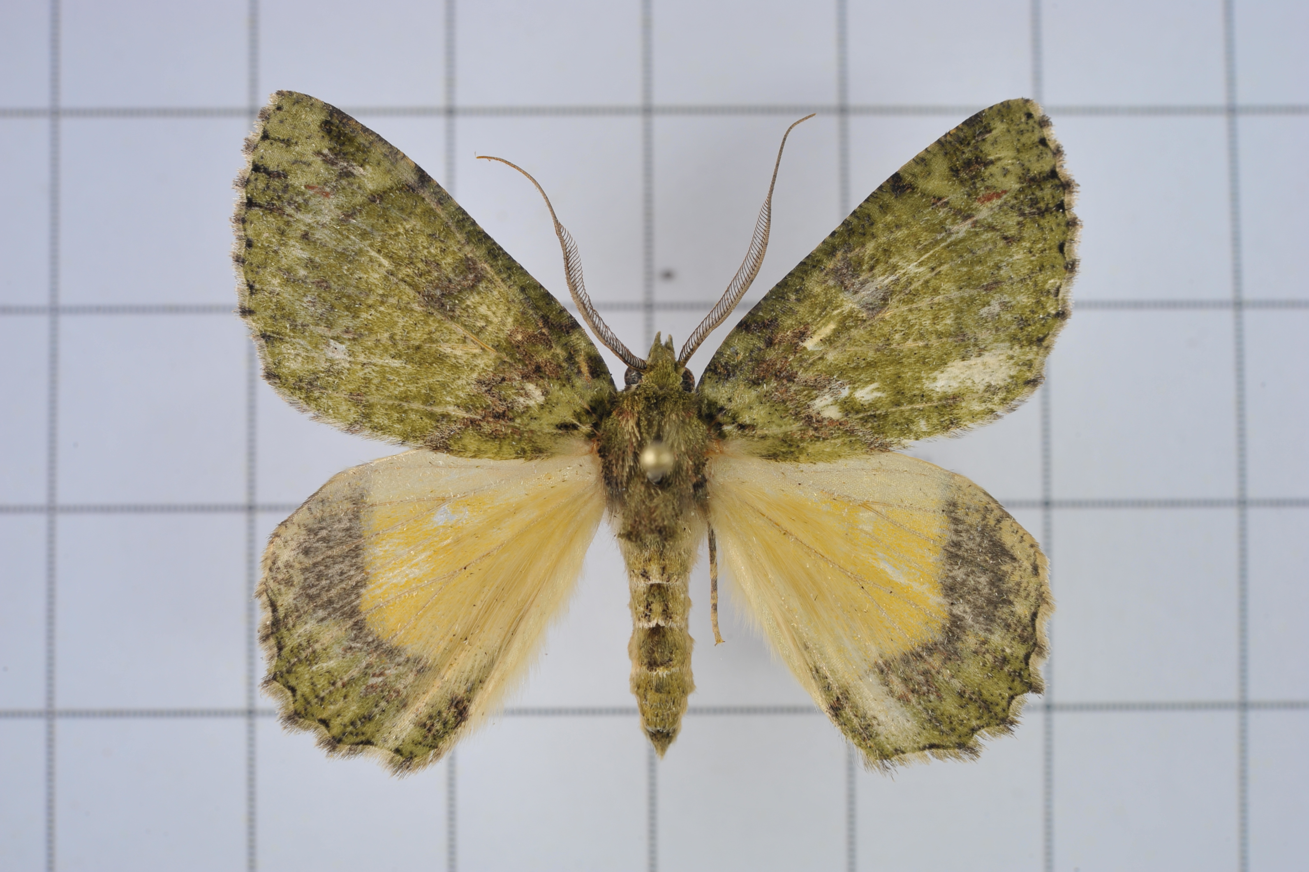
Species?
Dindica polyphaenaria
